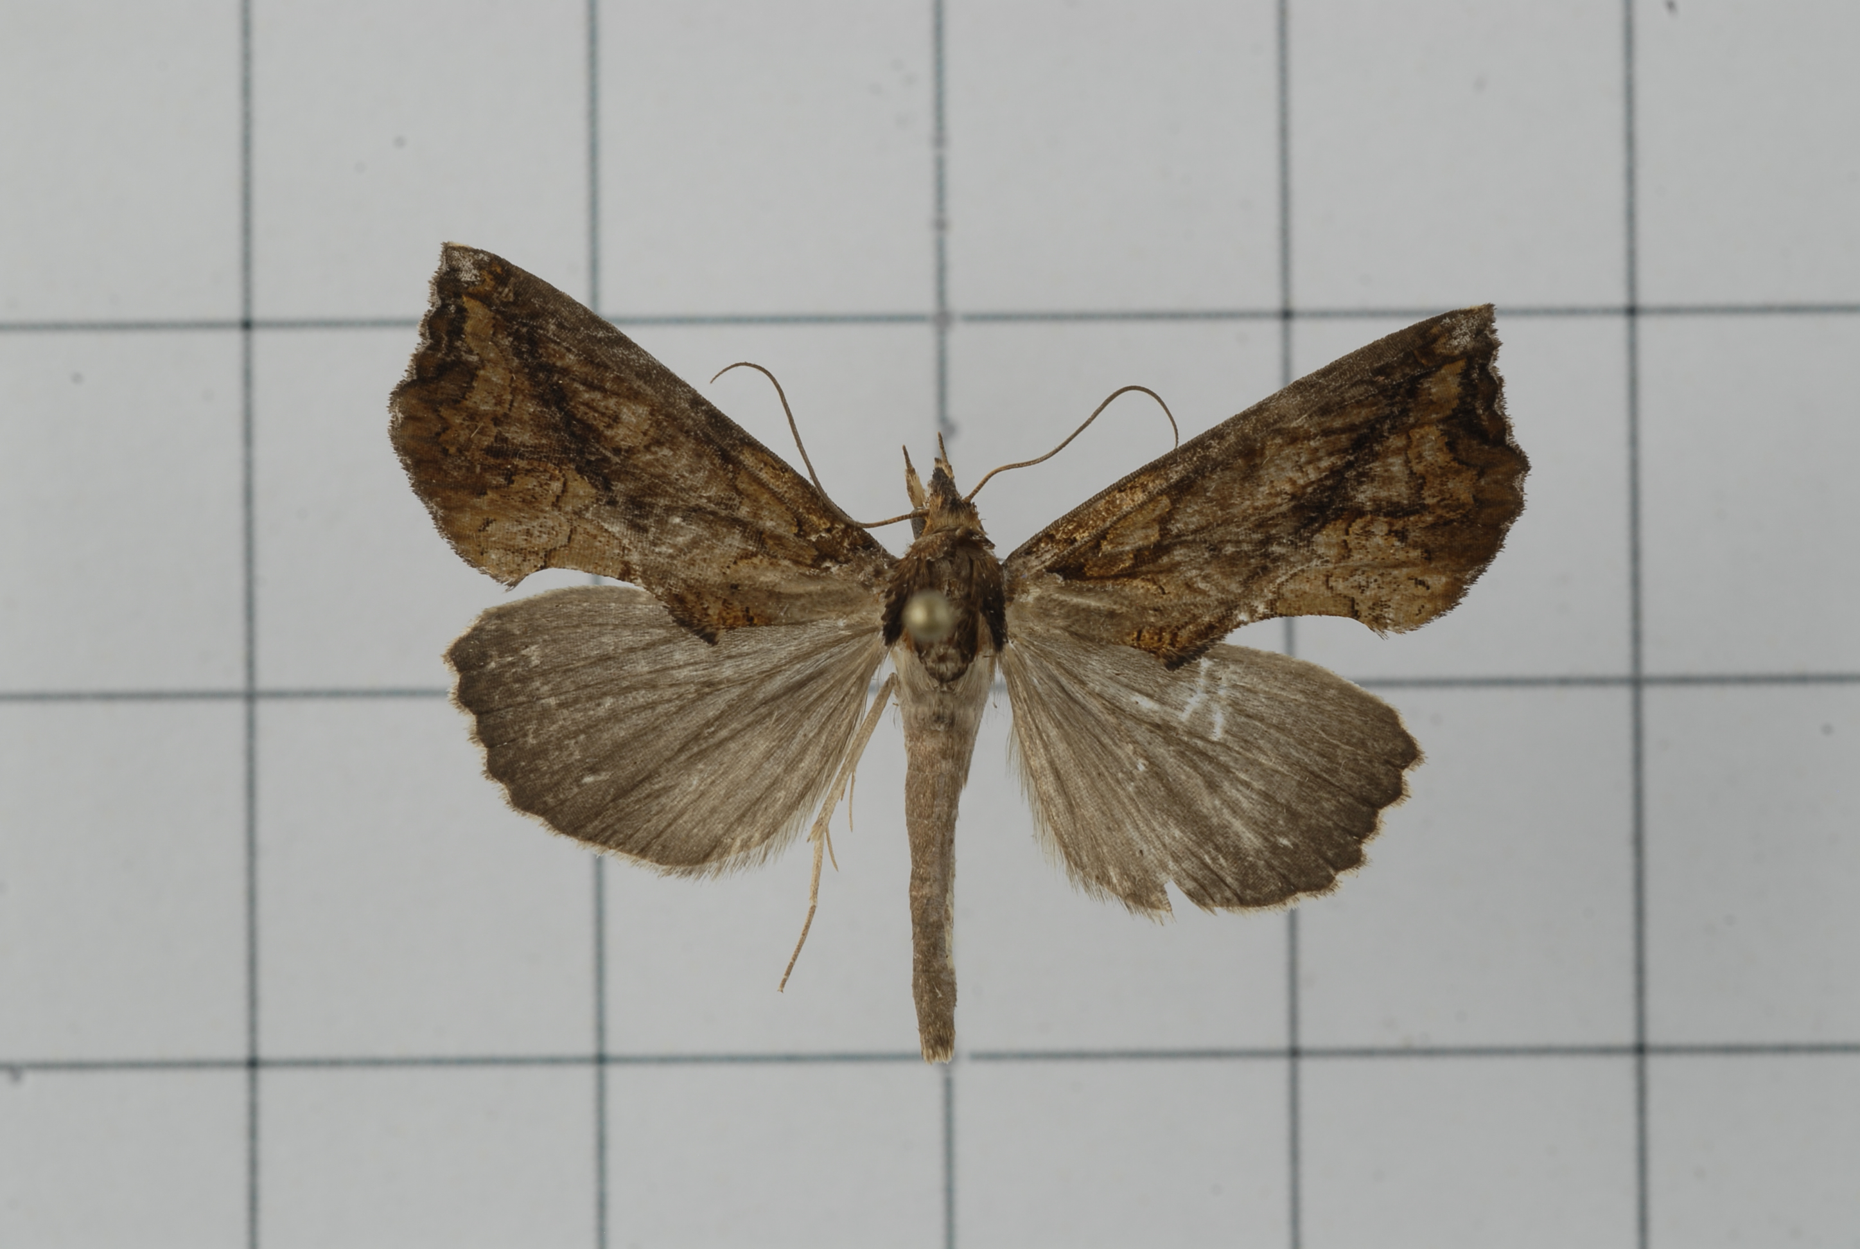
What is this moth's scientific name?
Plusiodonta coelonota
